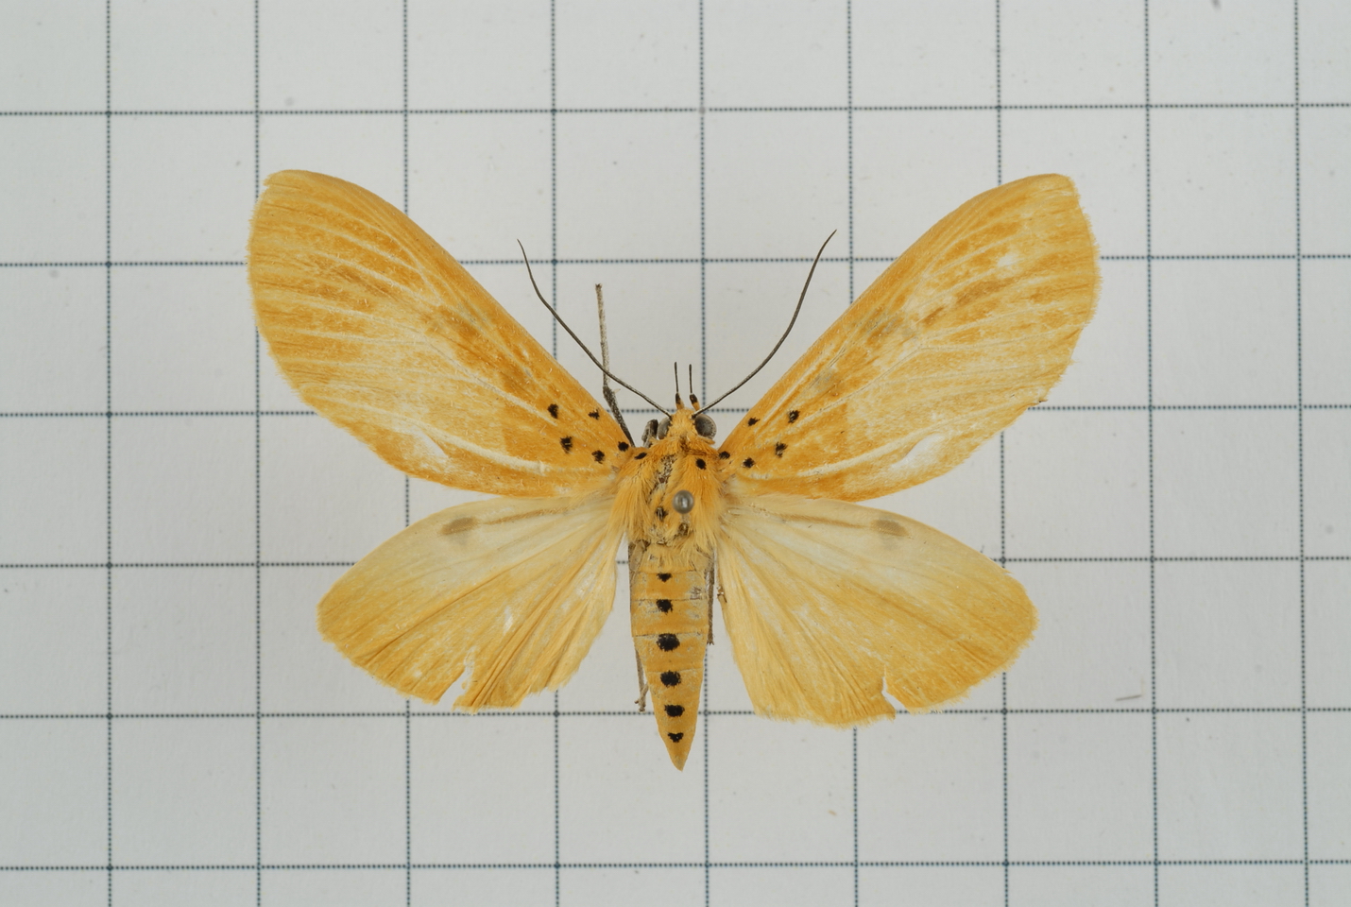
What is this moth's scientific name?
Asota egens confinis
